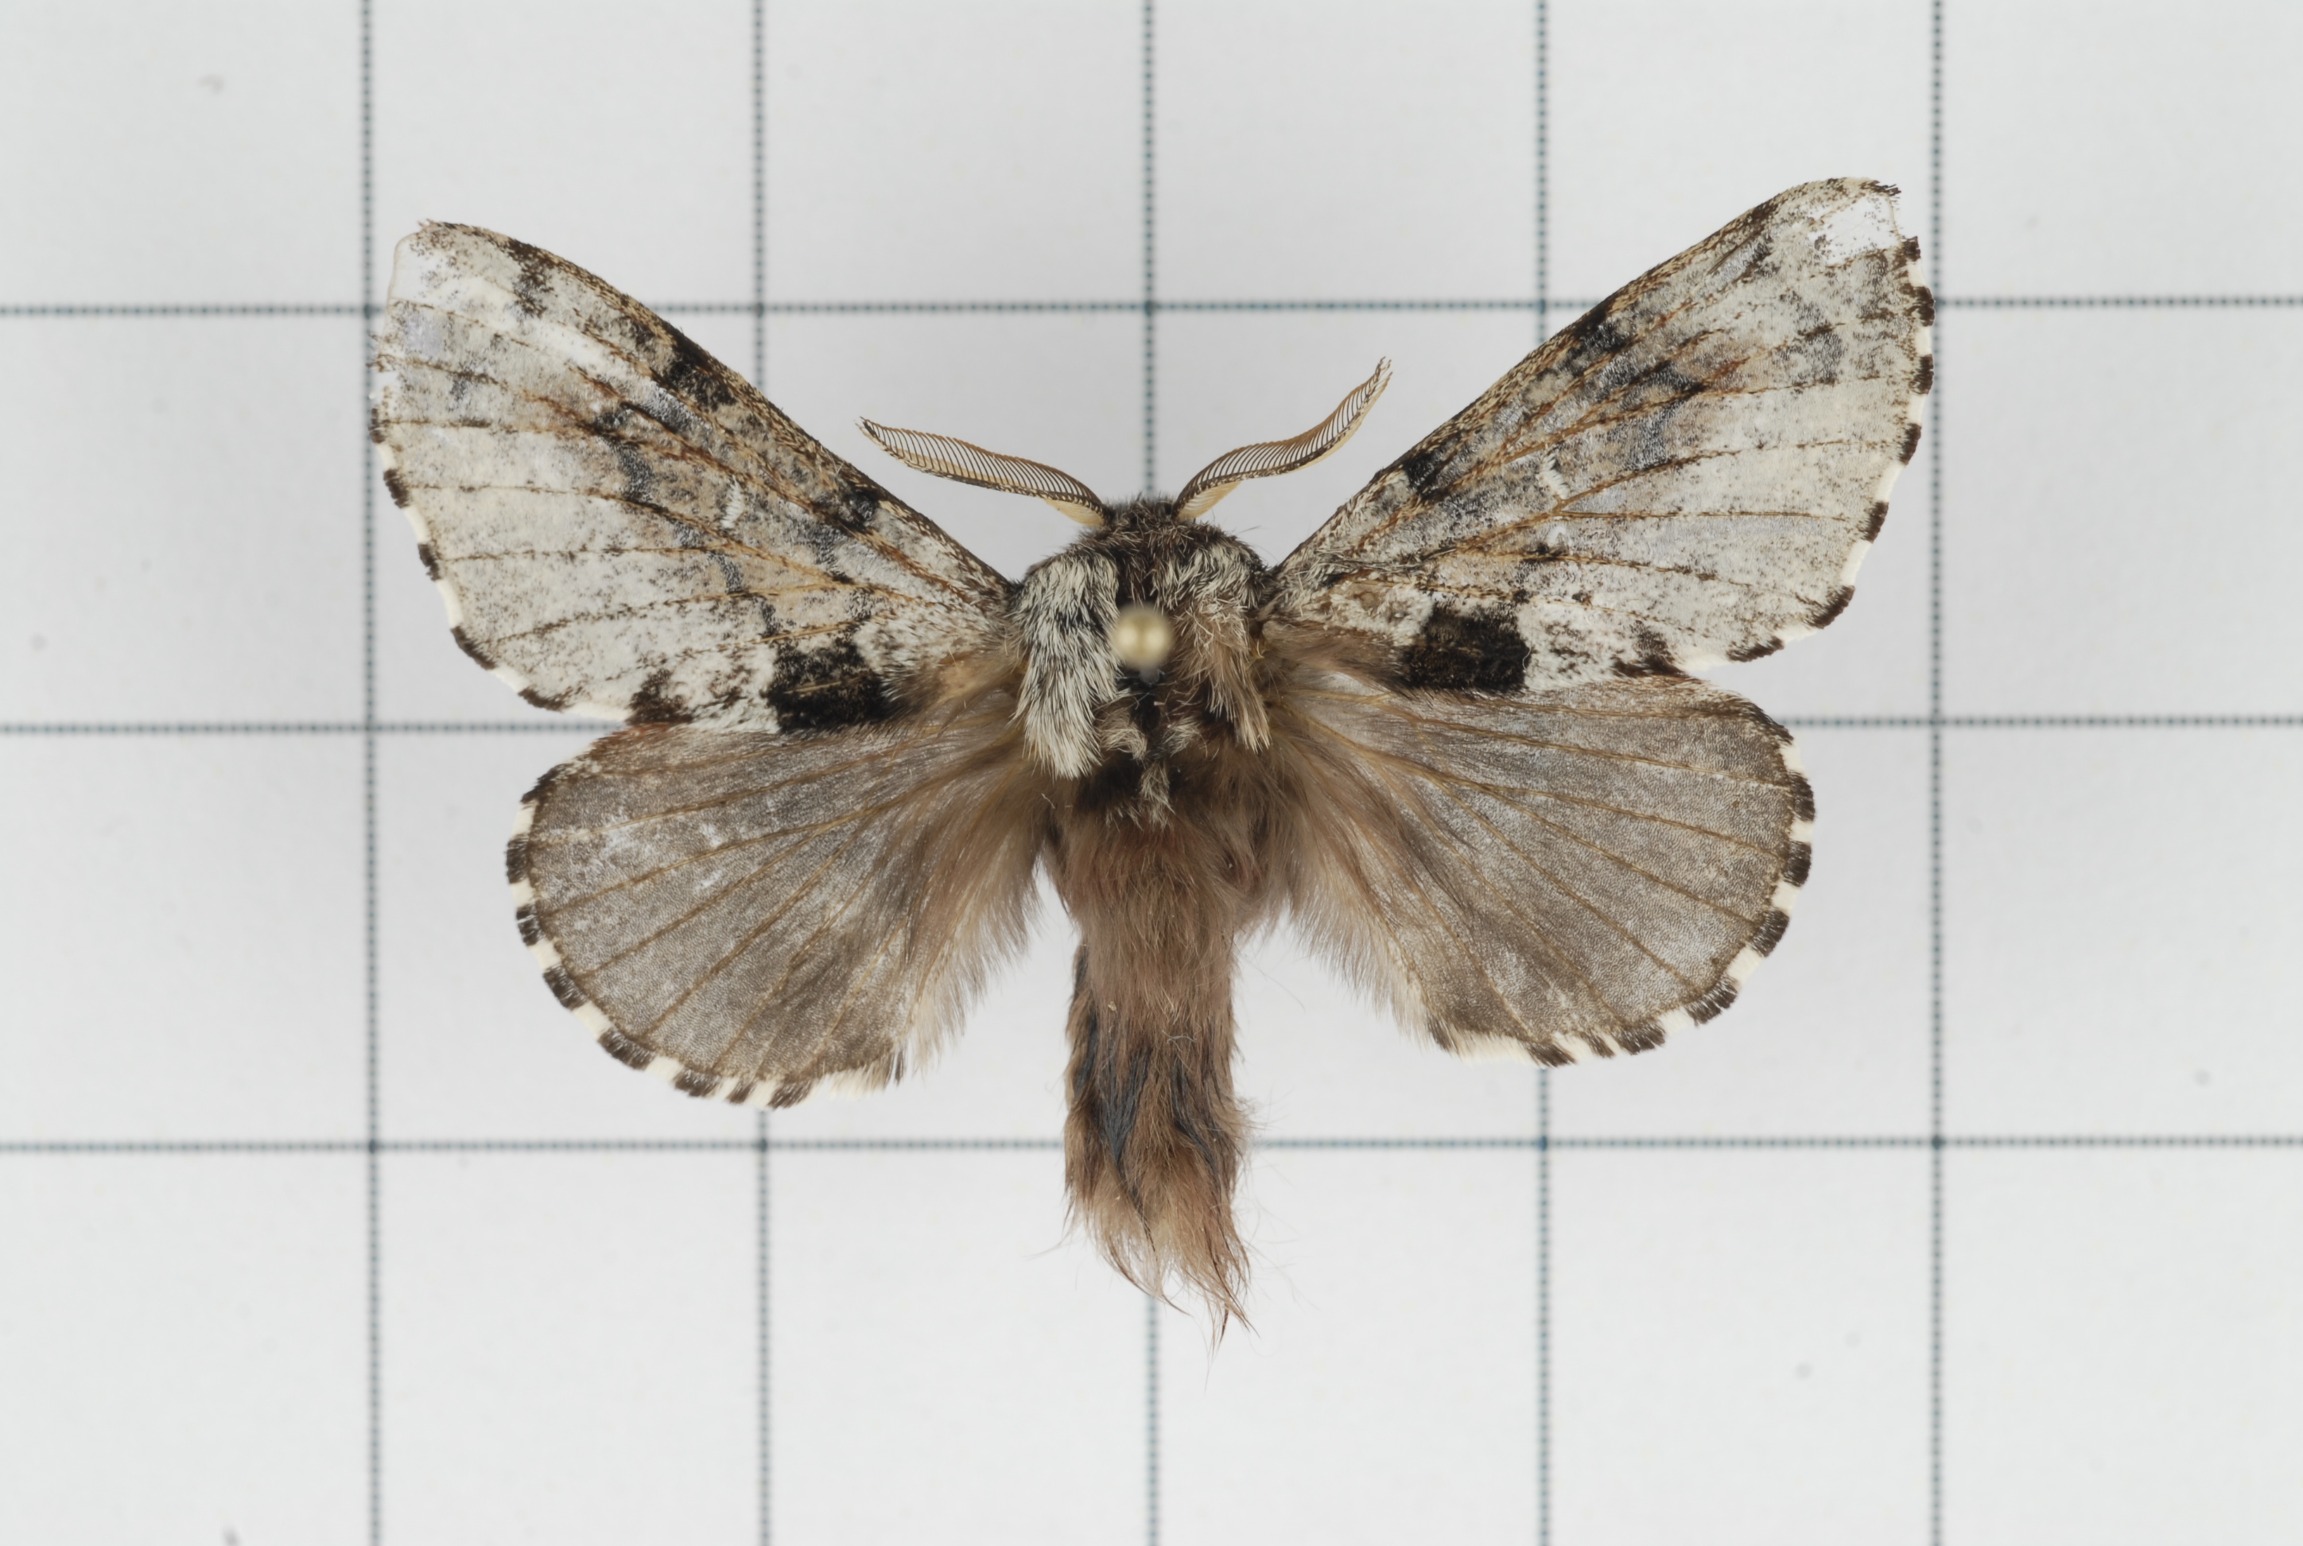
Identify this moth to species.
Cosmotriche discitincta discitincta
